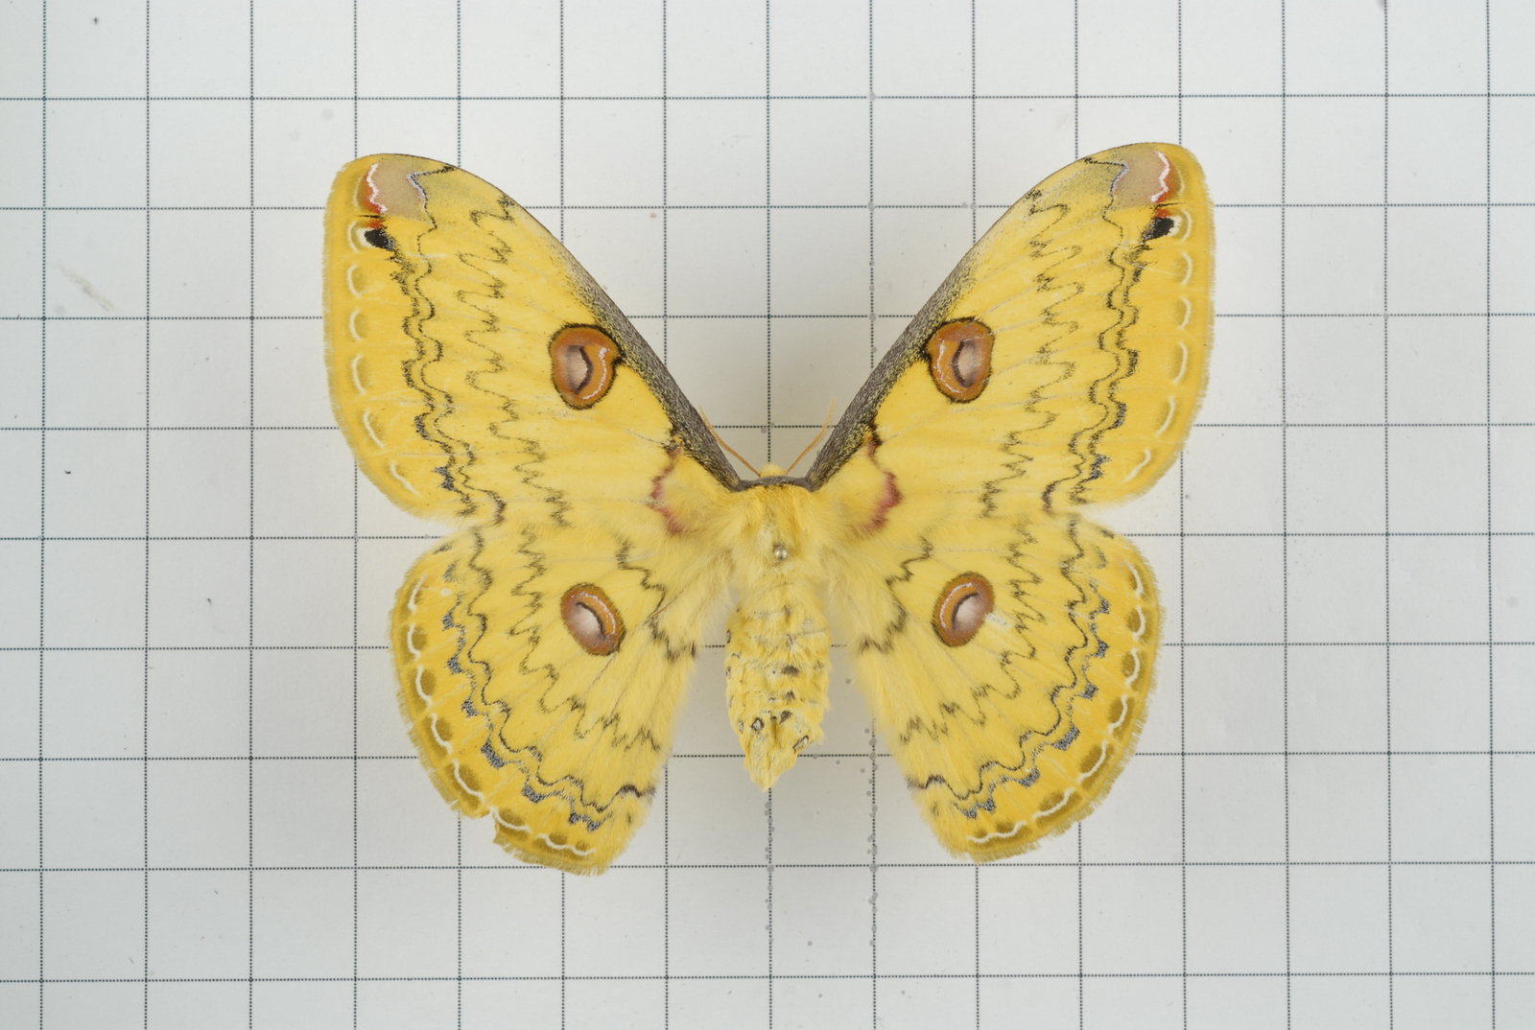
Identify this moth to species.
Loepa formosensis
